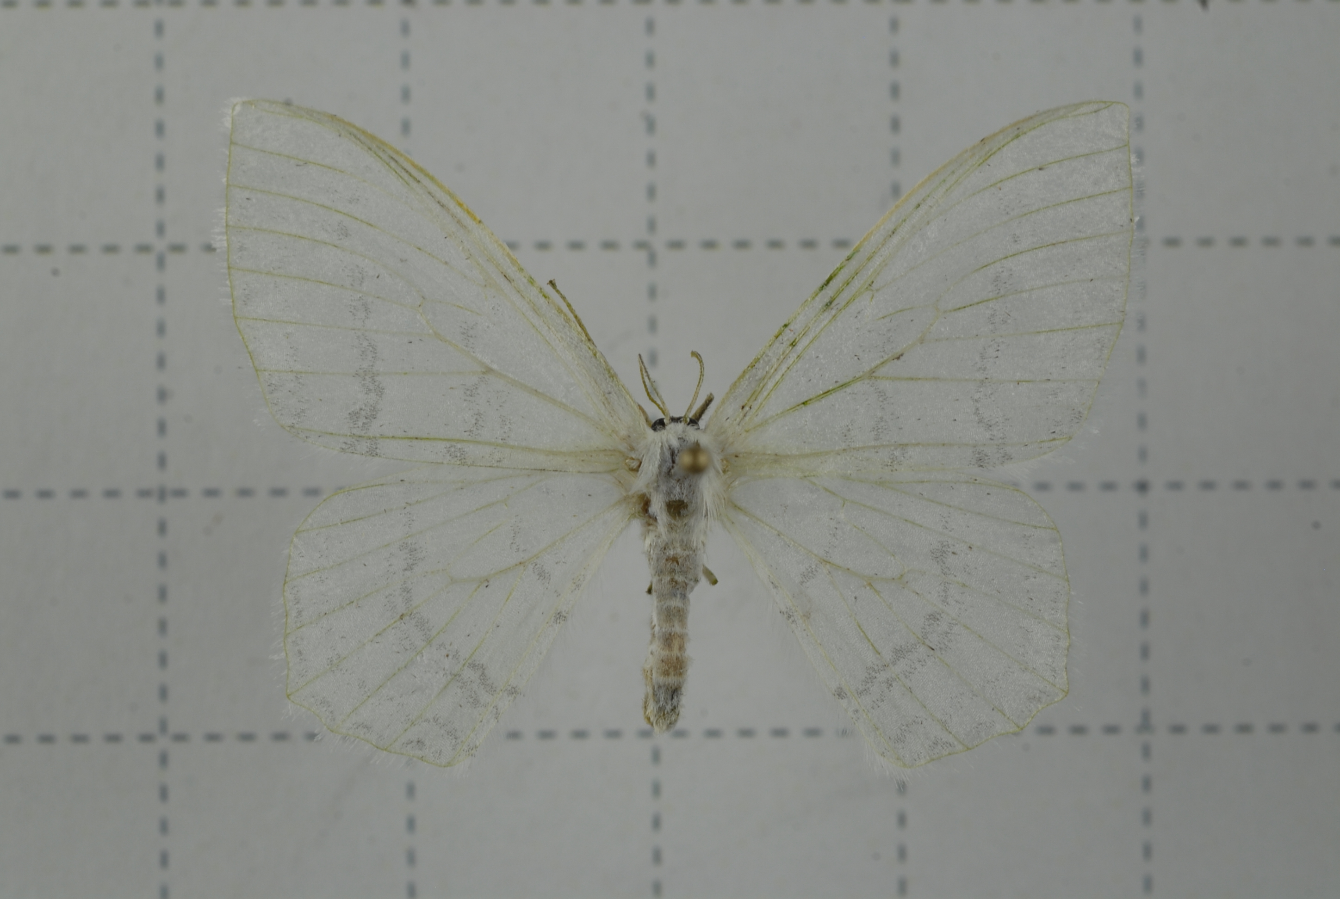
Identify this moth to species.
Auzata simpliciata
